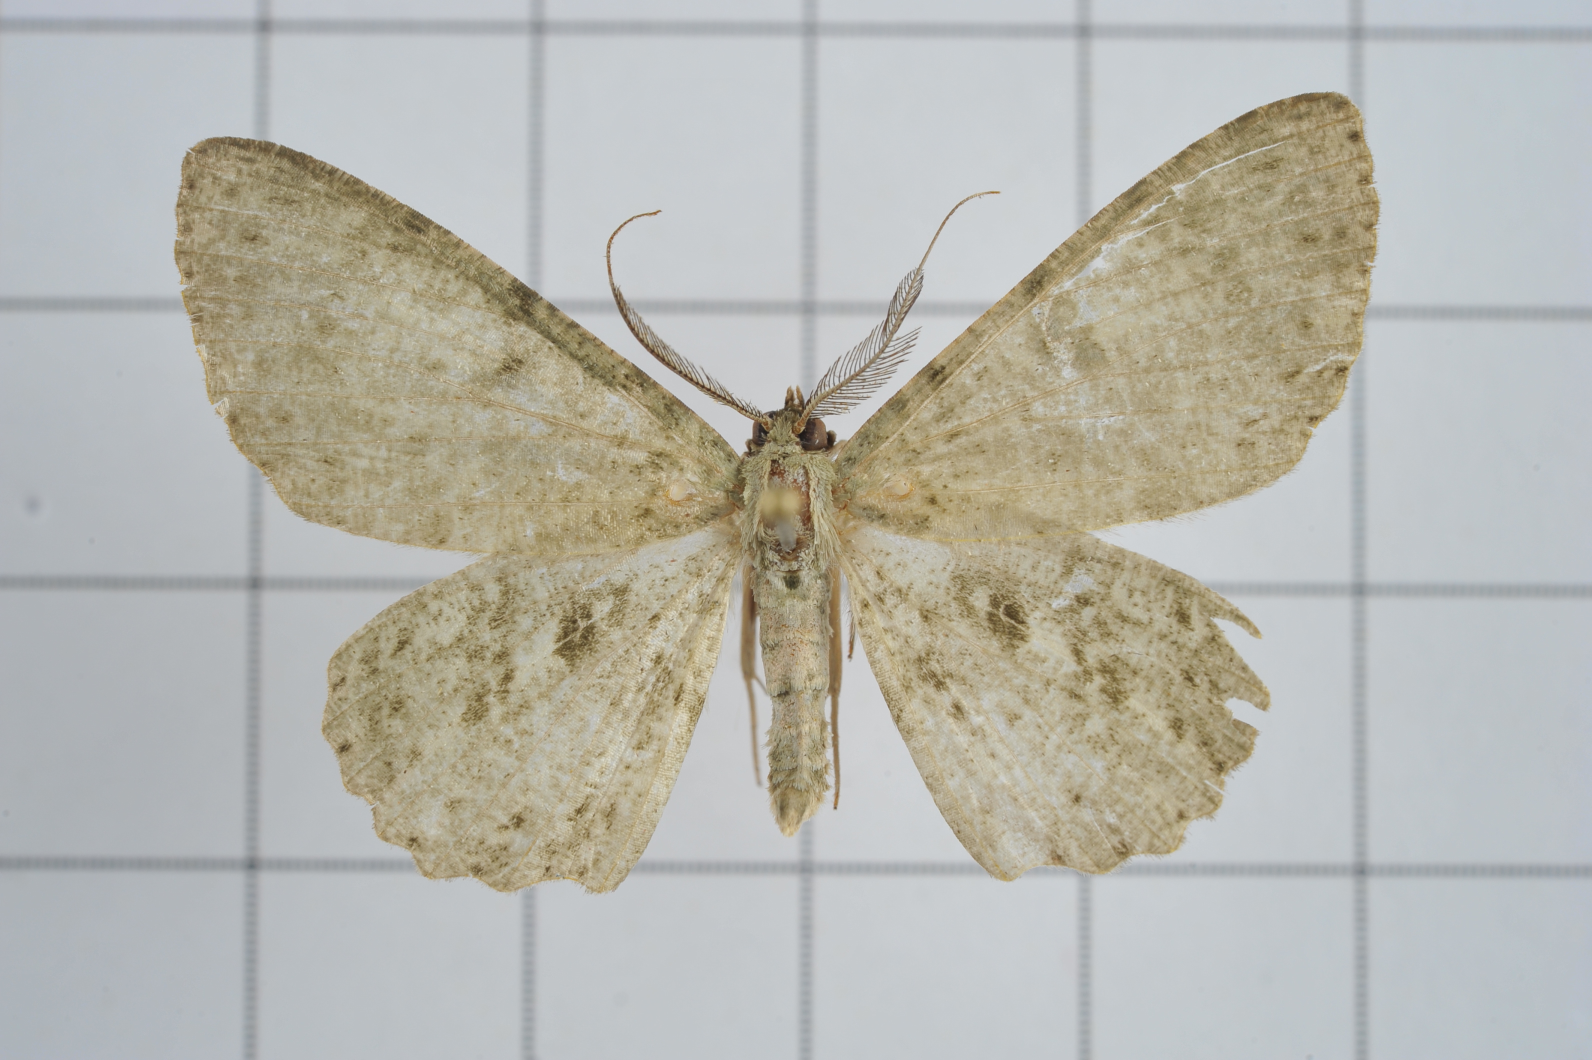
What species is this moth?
Catoria olivescens olivescens
